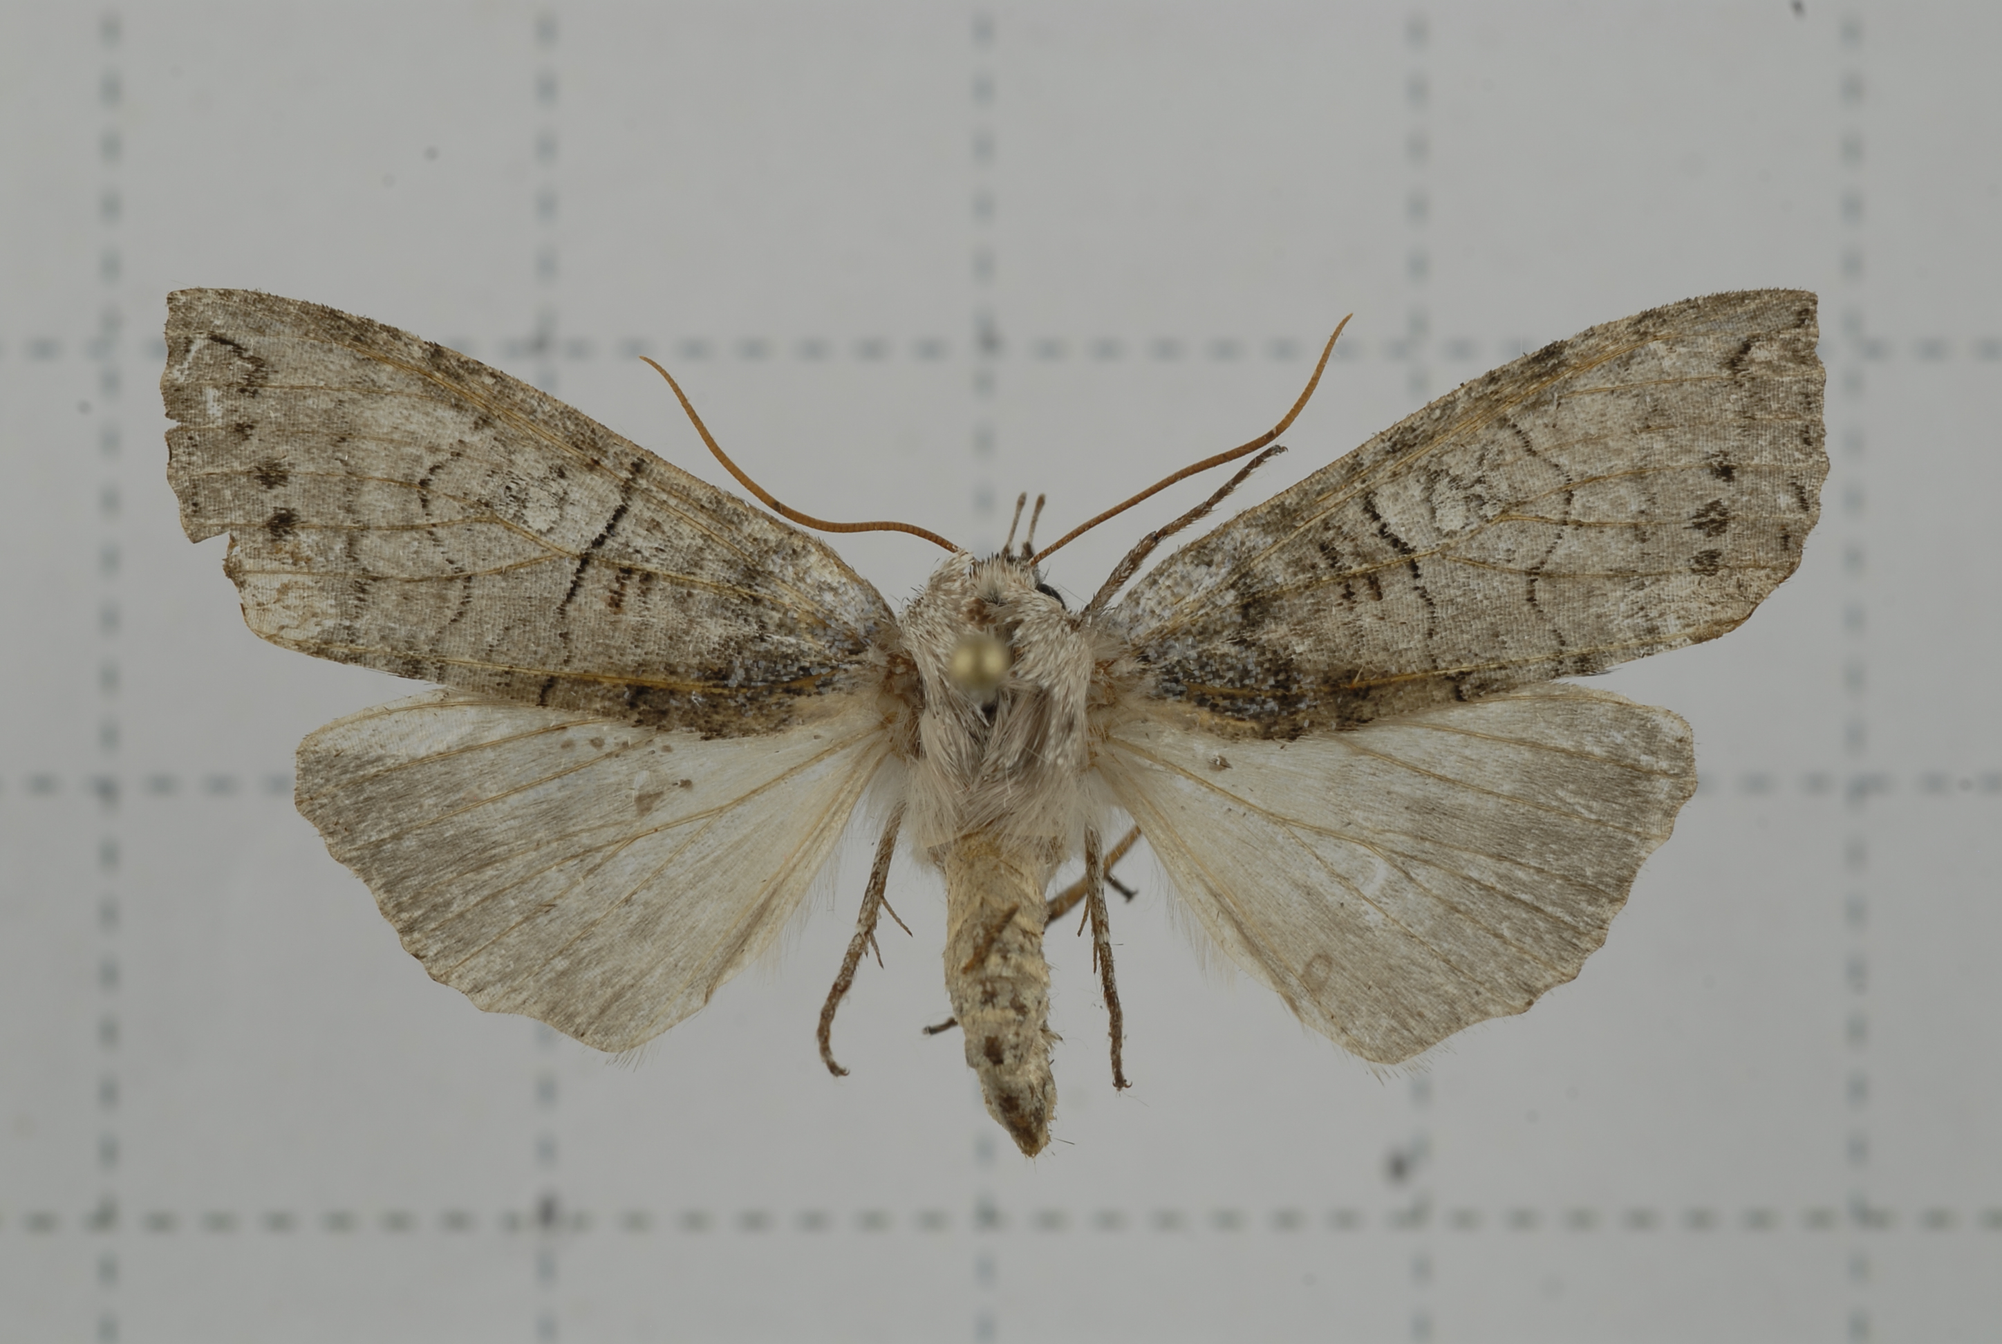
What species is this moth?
Takapsestis wilemaniella wilemaniella
